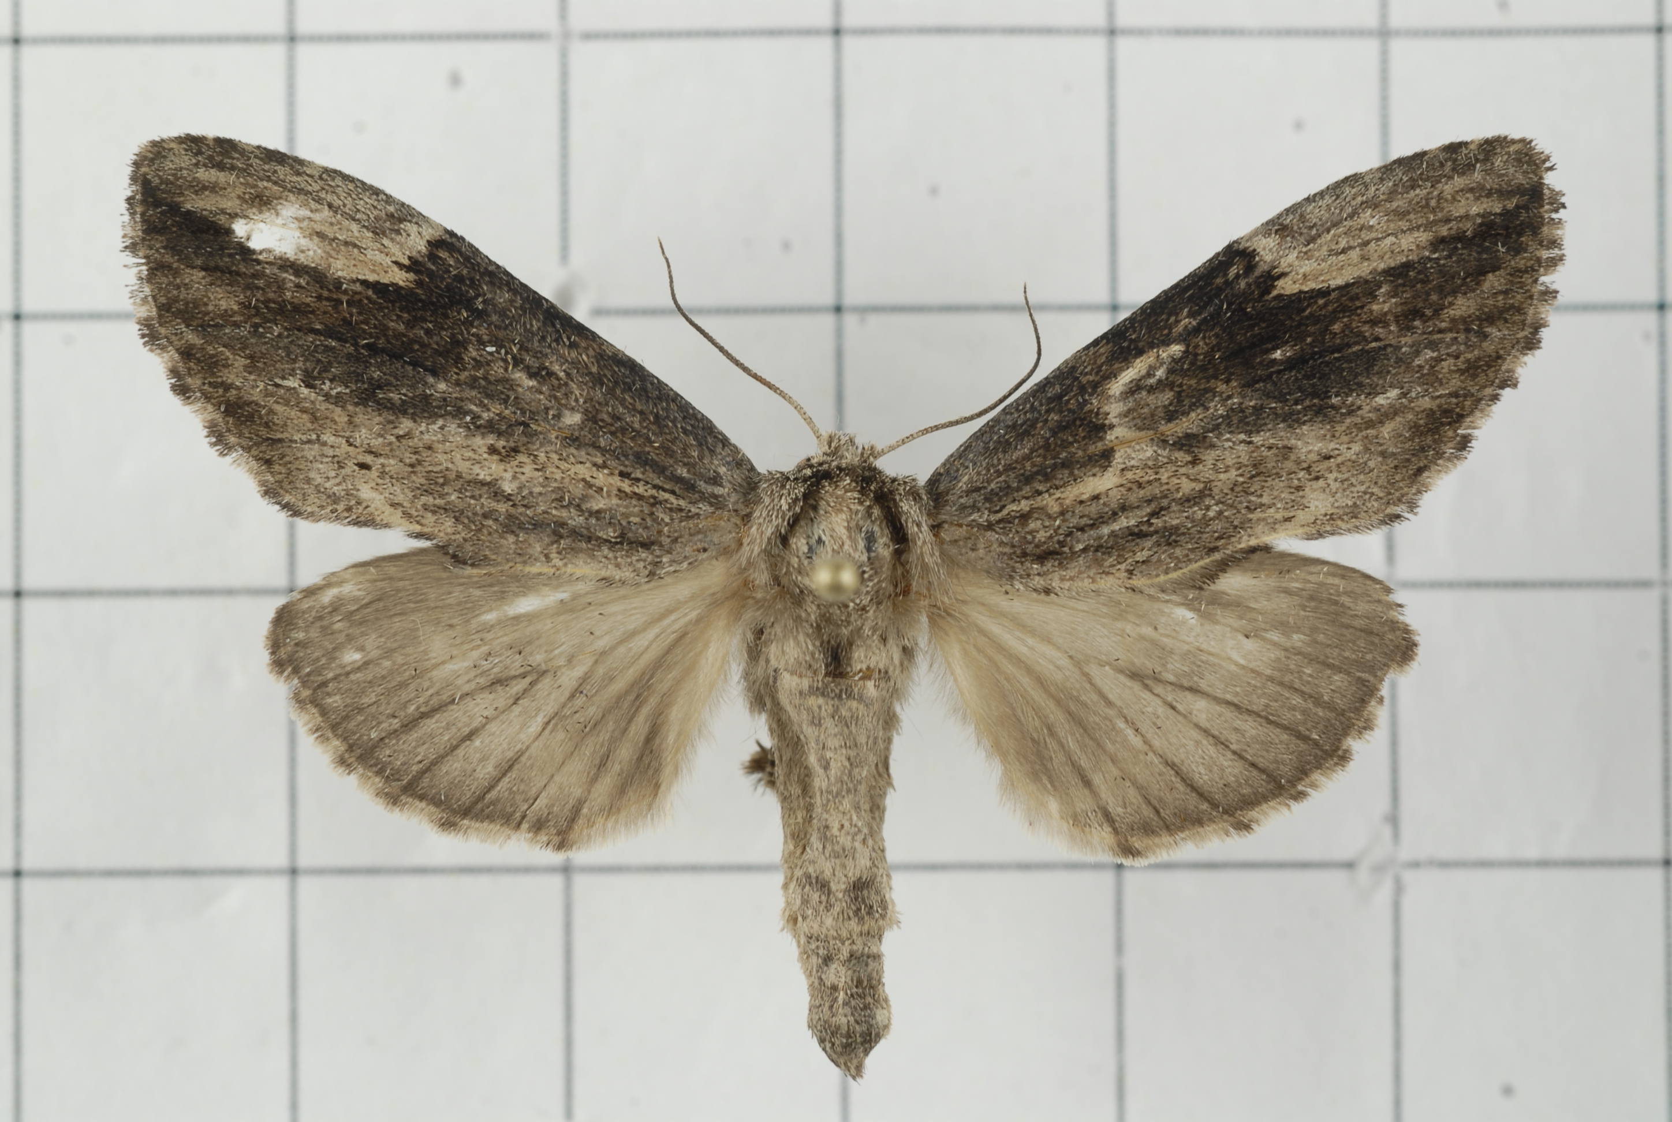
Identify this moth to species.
Allodontoides tenebrosa
